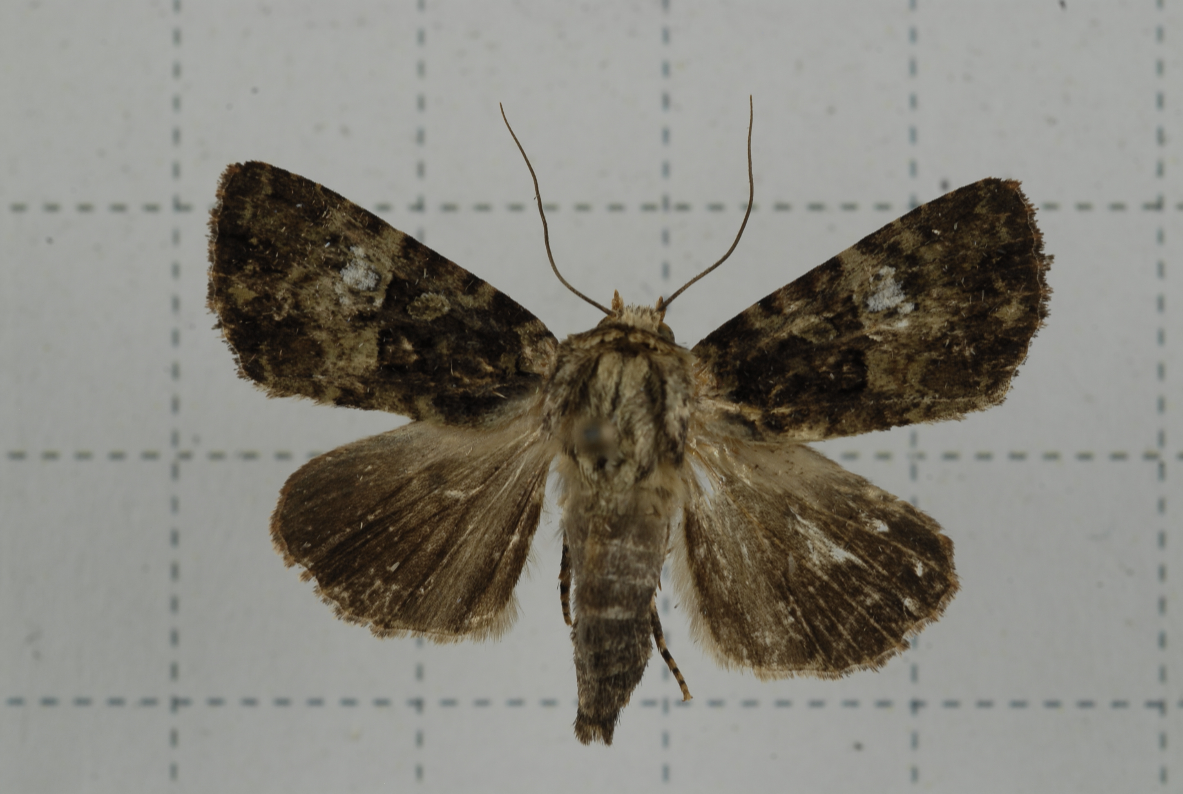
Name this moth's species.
Feliniopsis albarenalis
